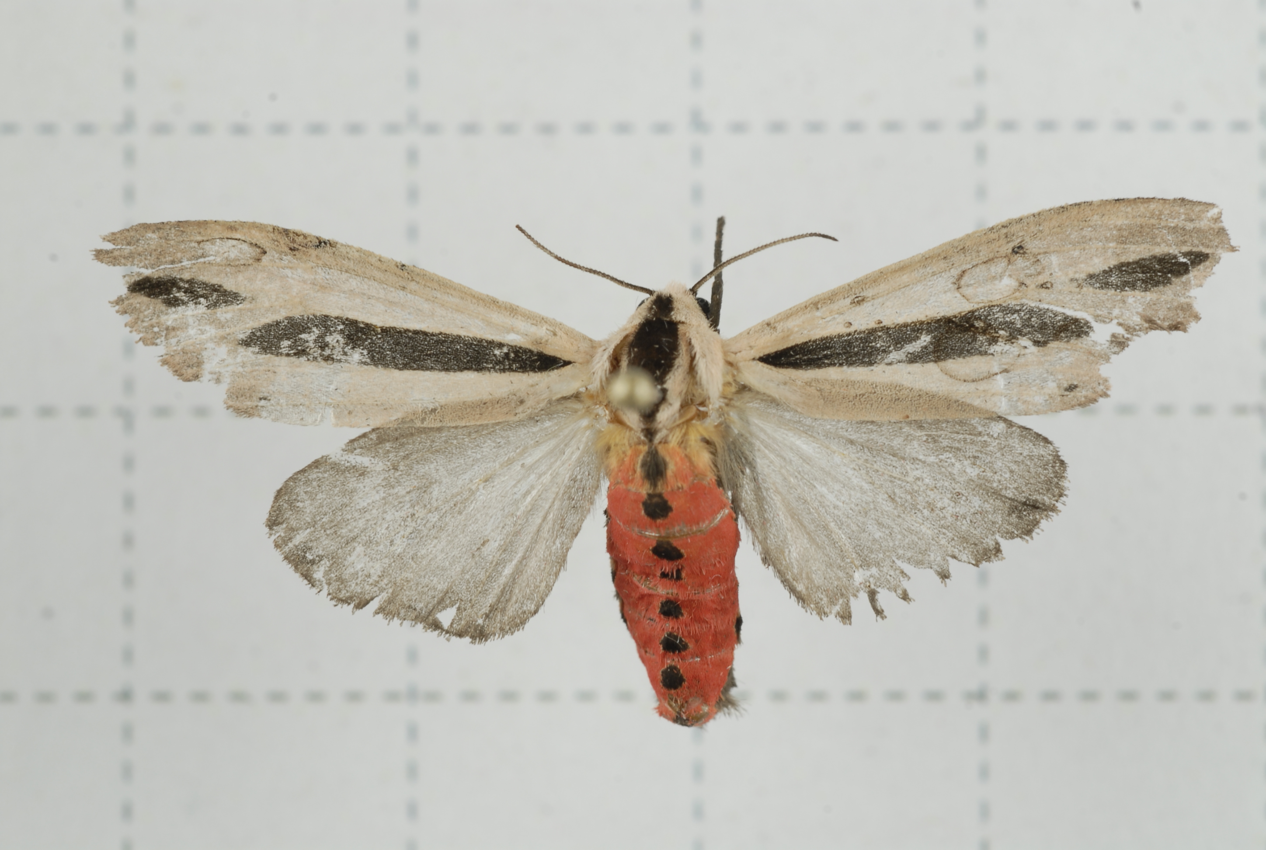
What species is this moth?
Creatonotos gangis
